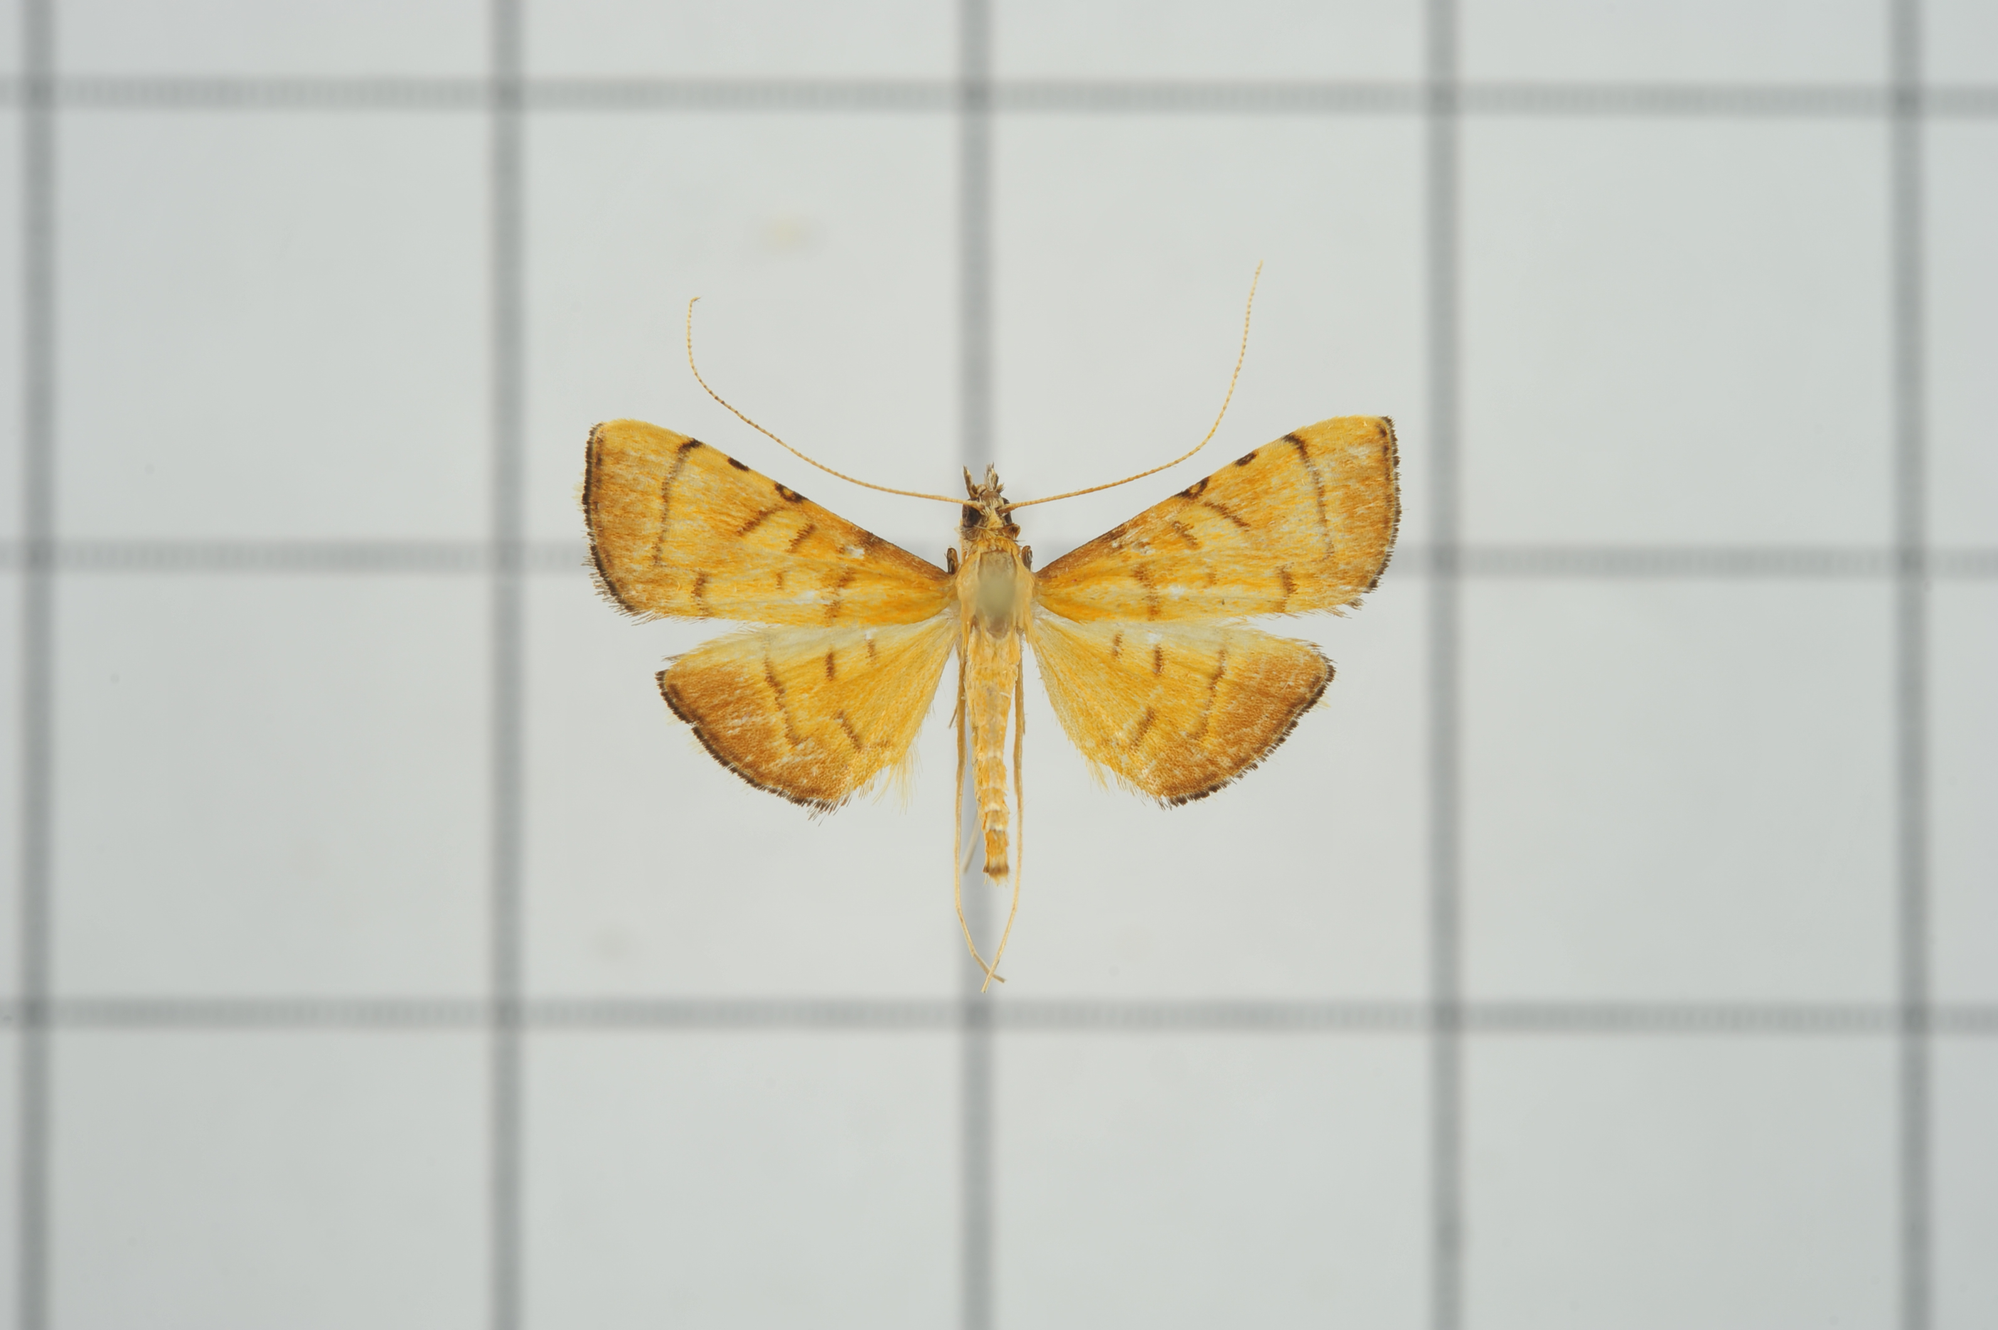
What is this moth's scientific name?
Dolicharthria charonialis
